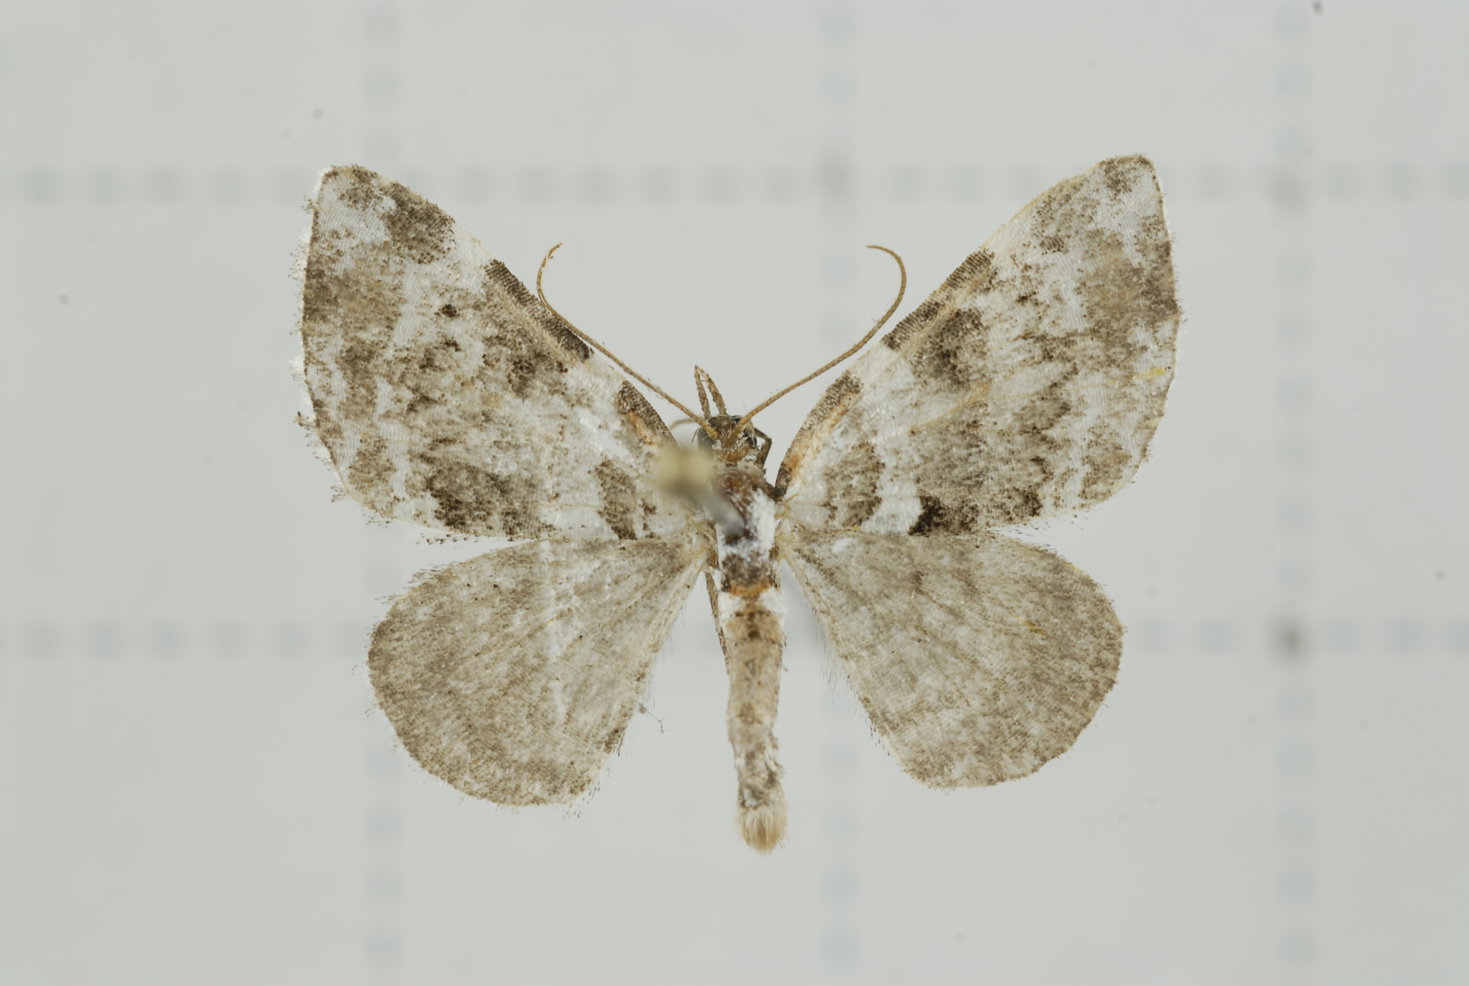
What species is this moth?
Perizoma fasciaria
